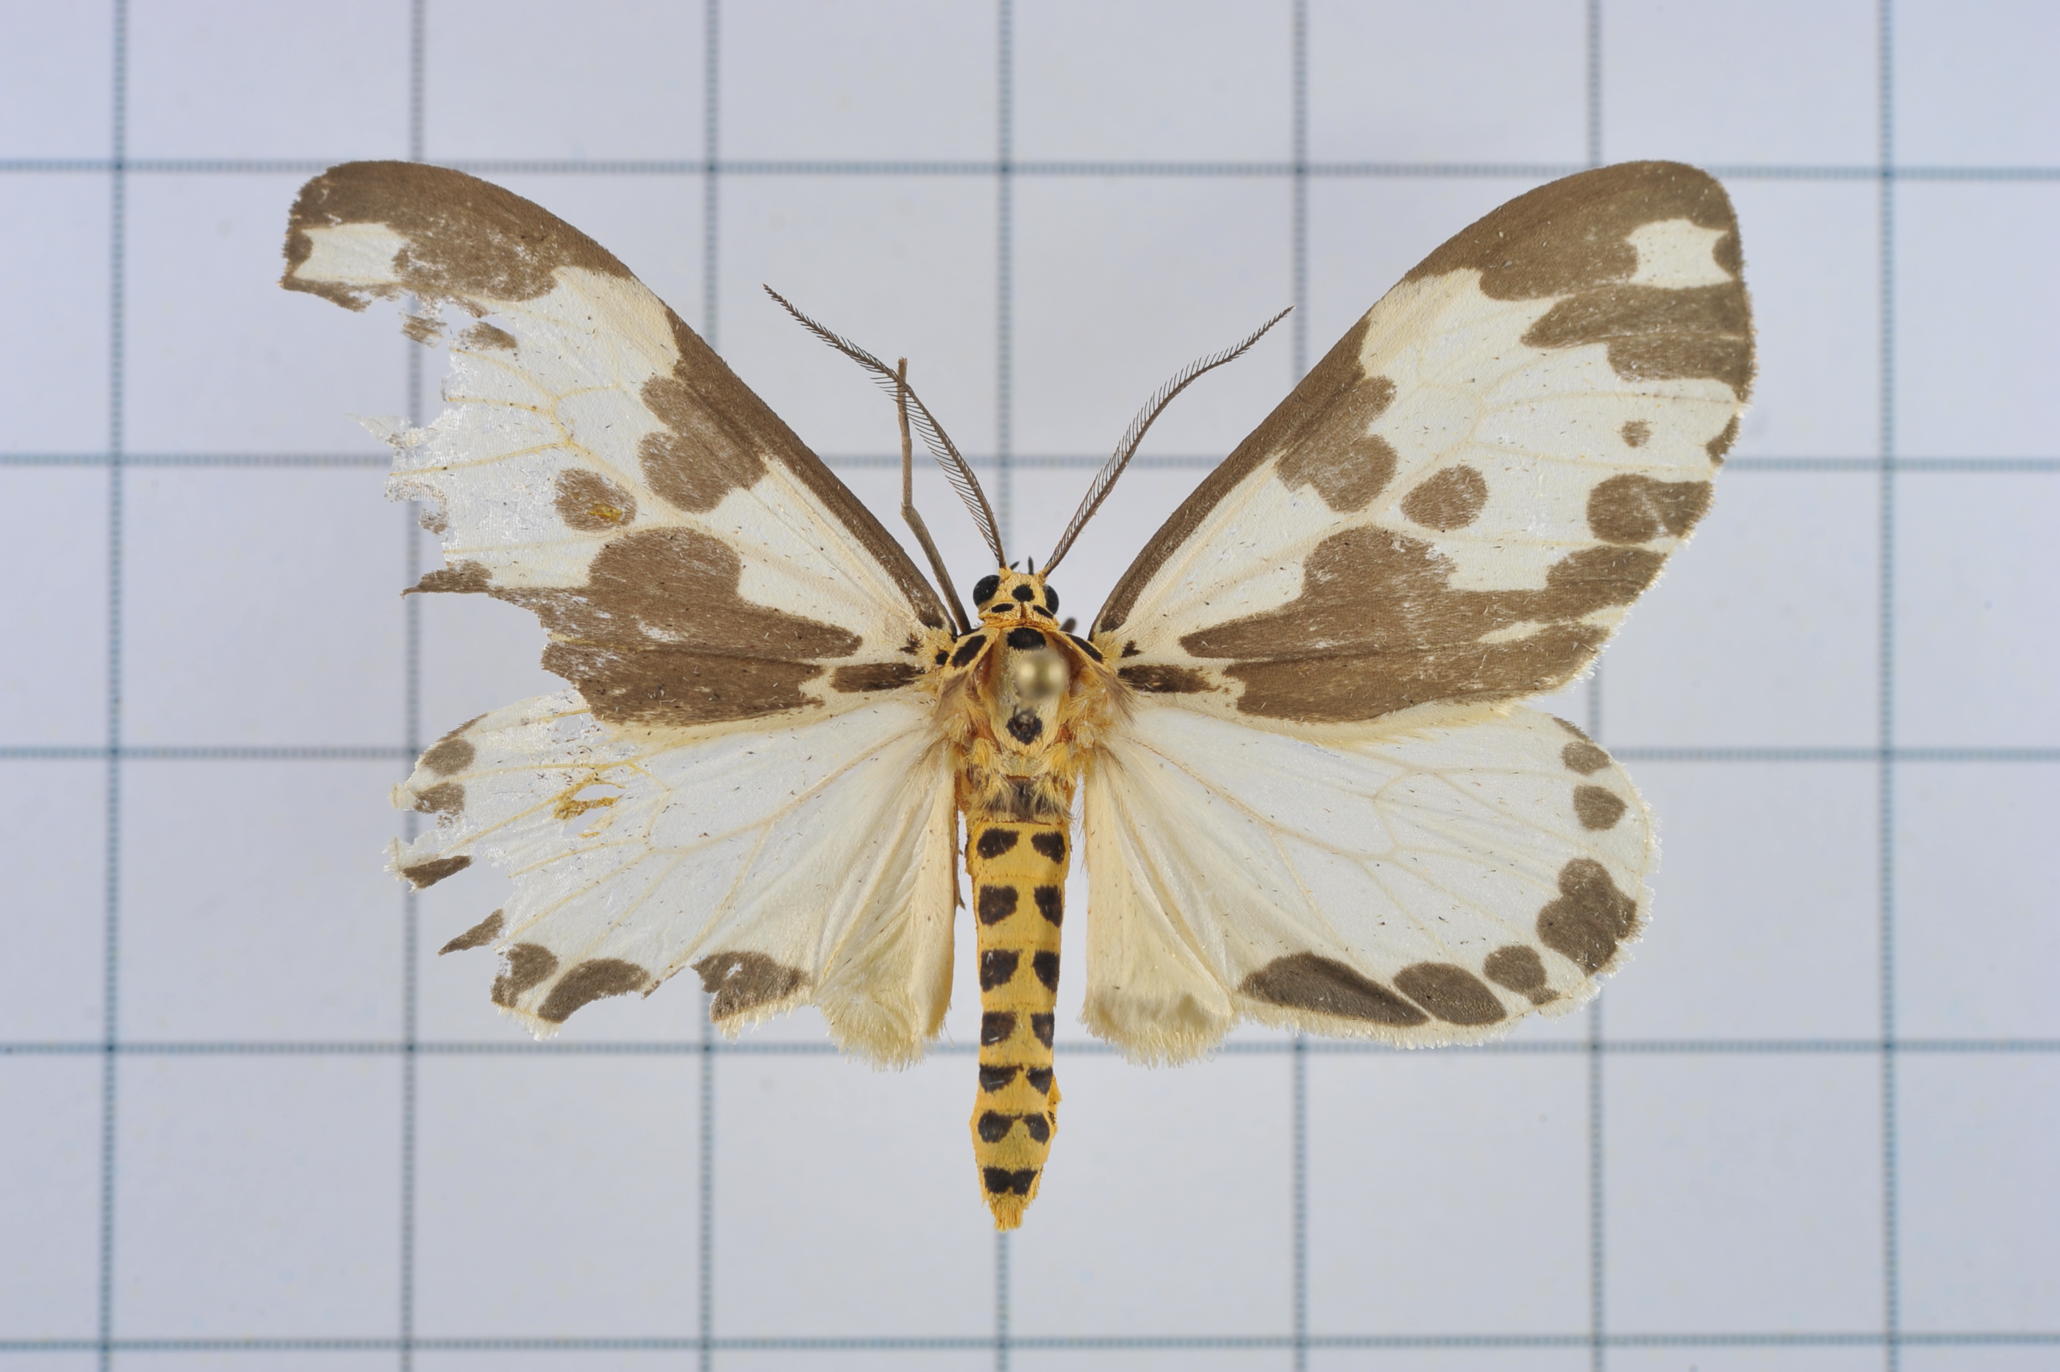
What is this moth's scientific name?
Nyctemera carissima formosana
